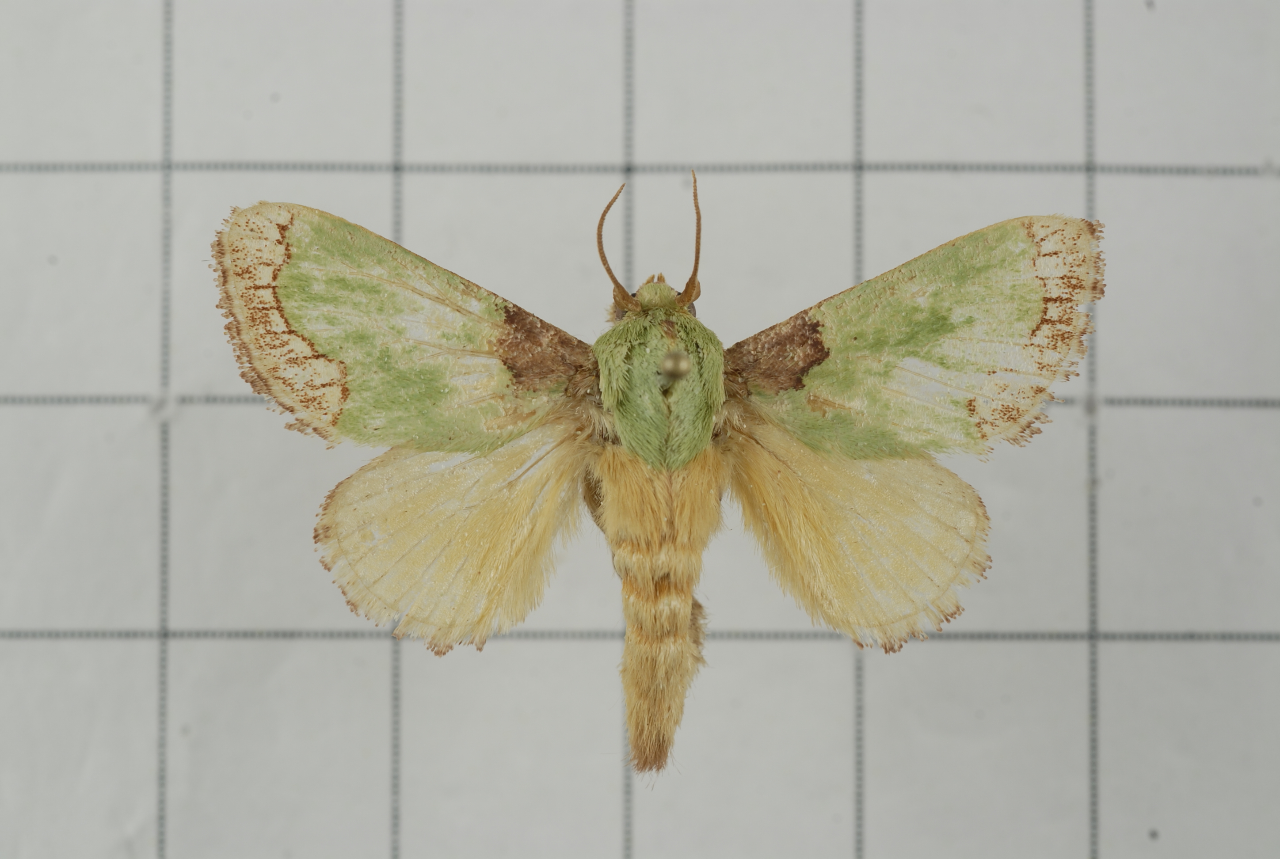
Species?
Parasa pastoralis
